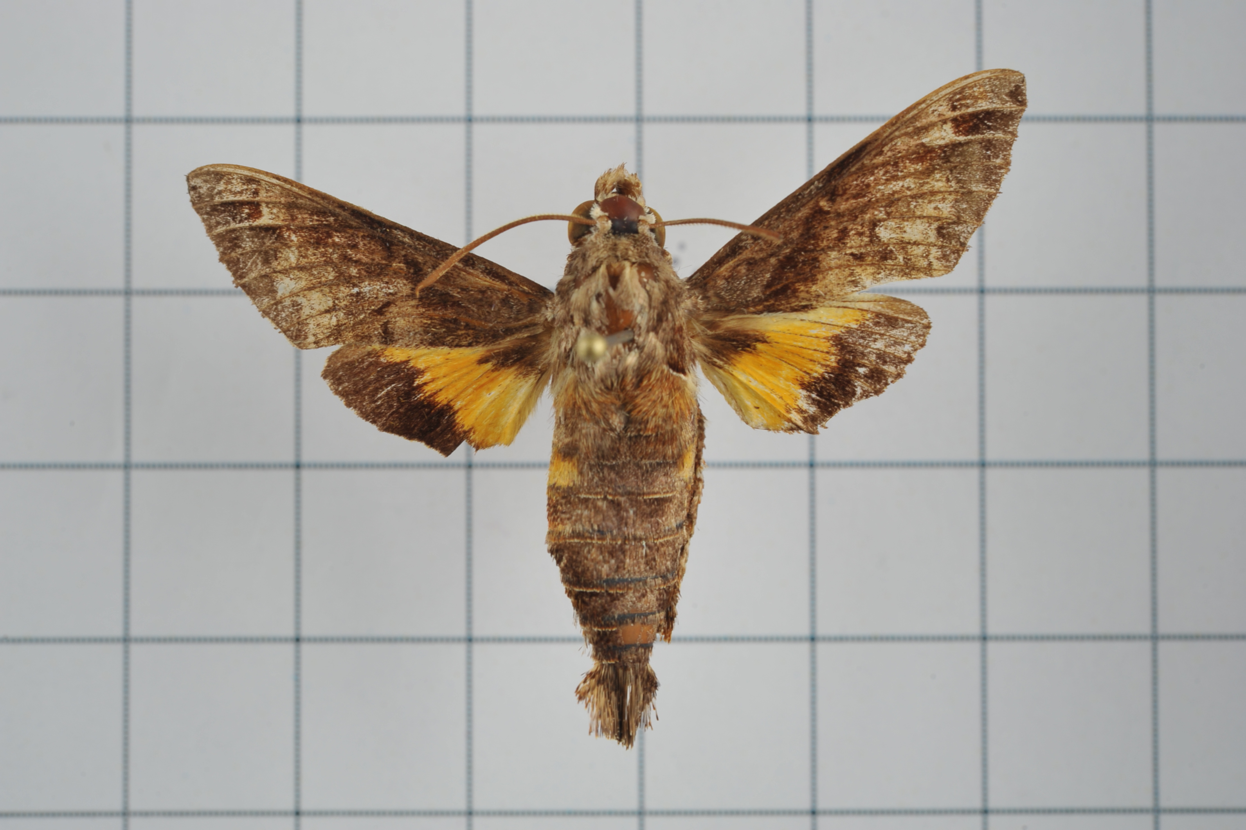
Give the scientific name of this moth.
Macroglossum fritzei
